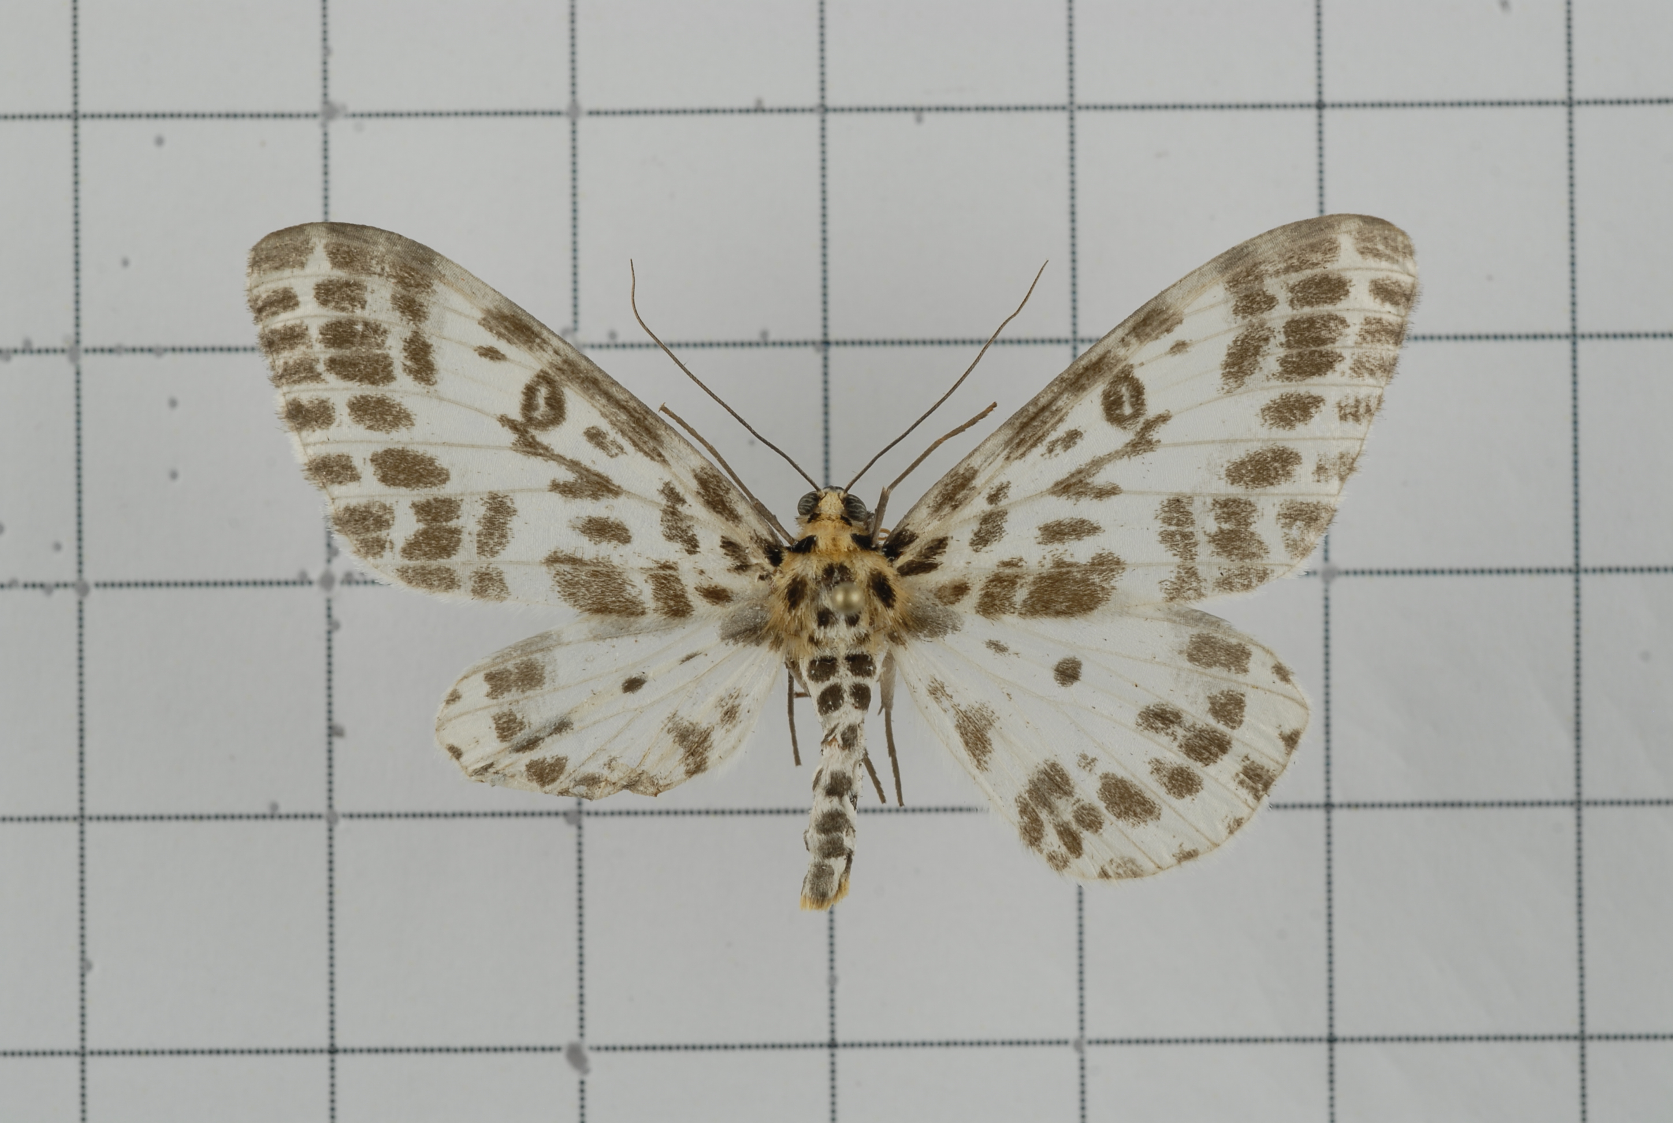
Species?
Pogonopygia nigralbata nigralbata
